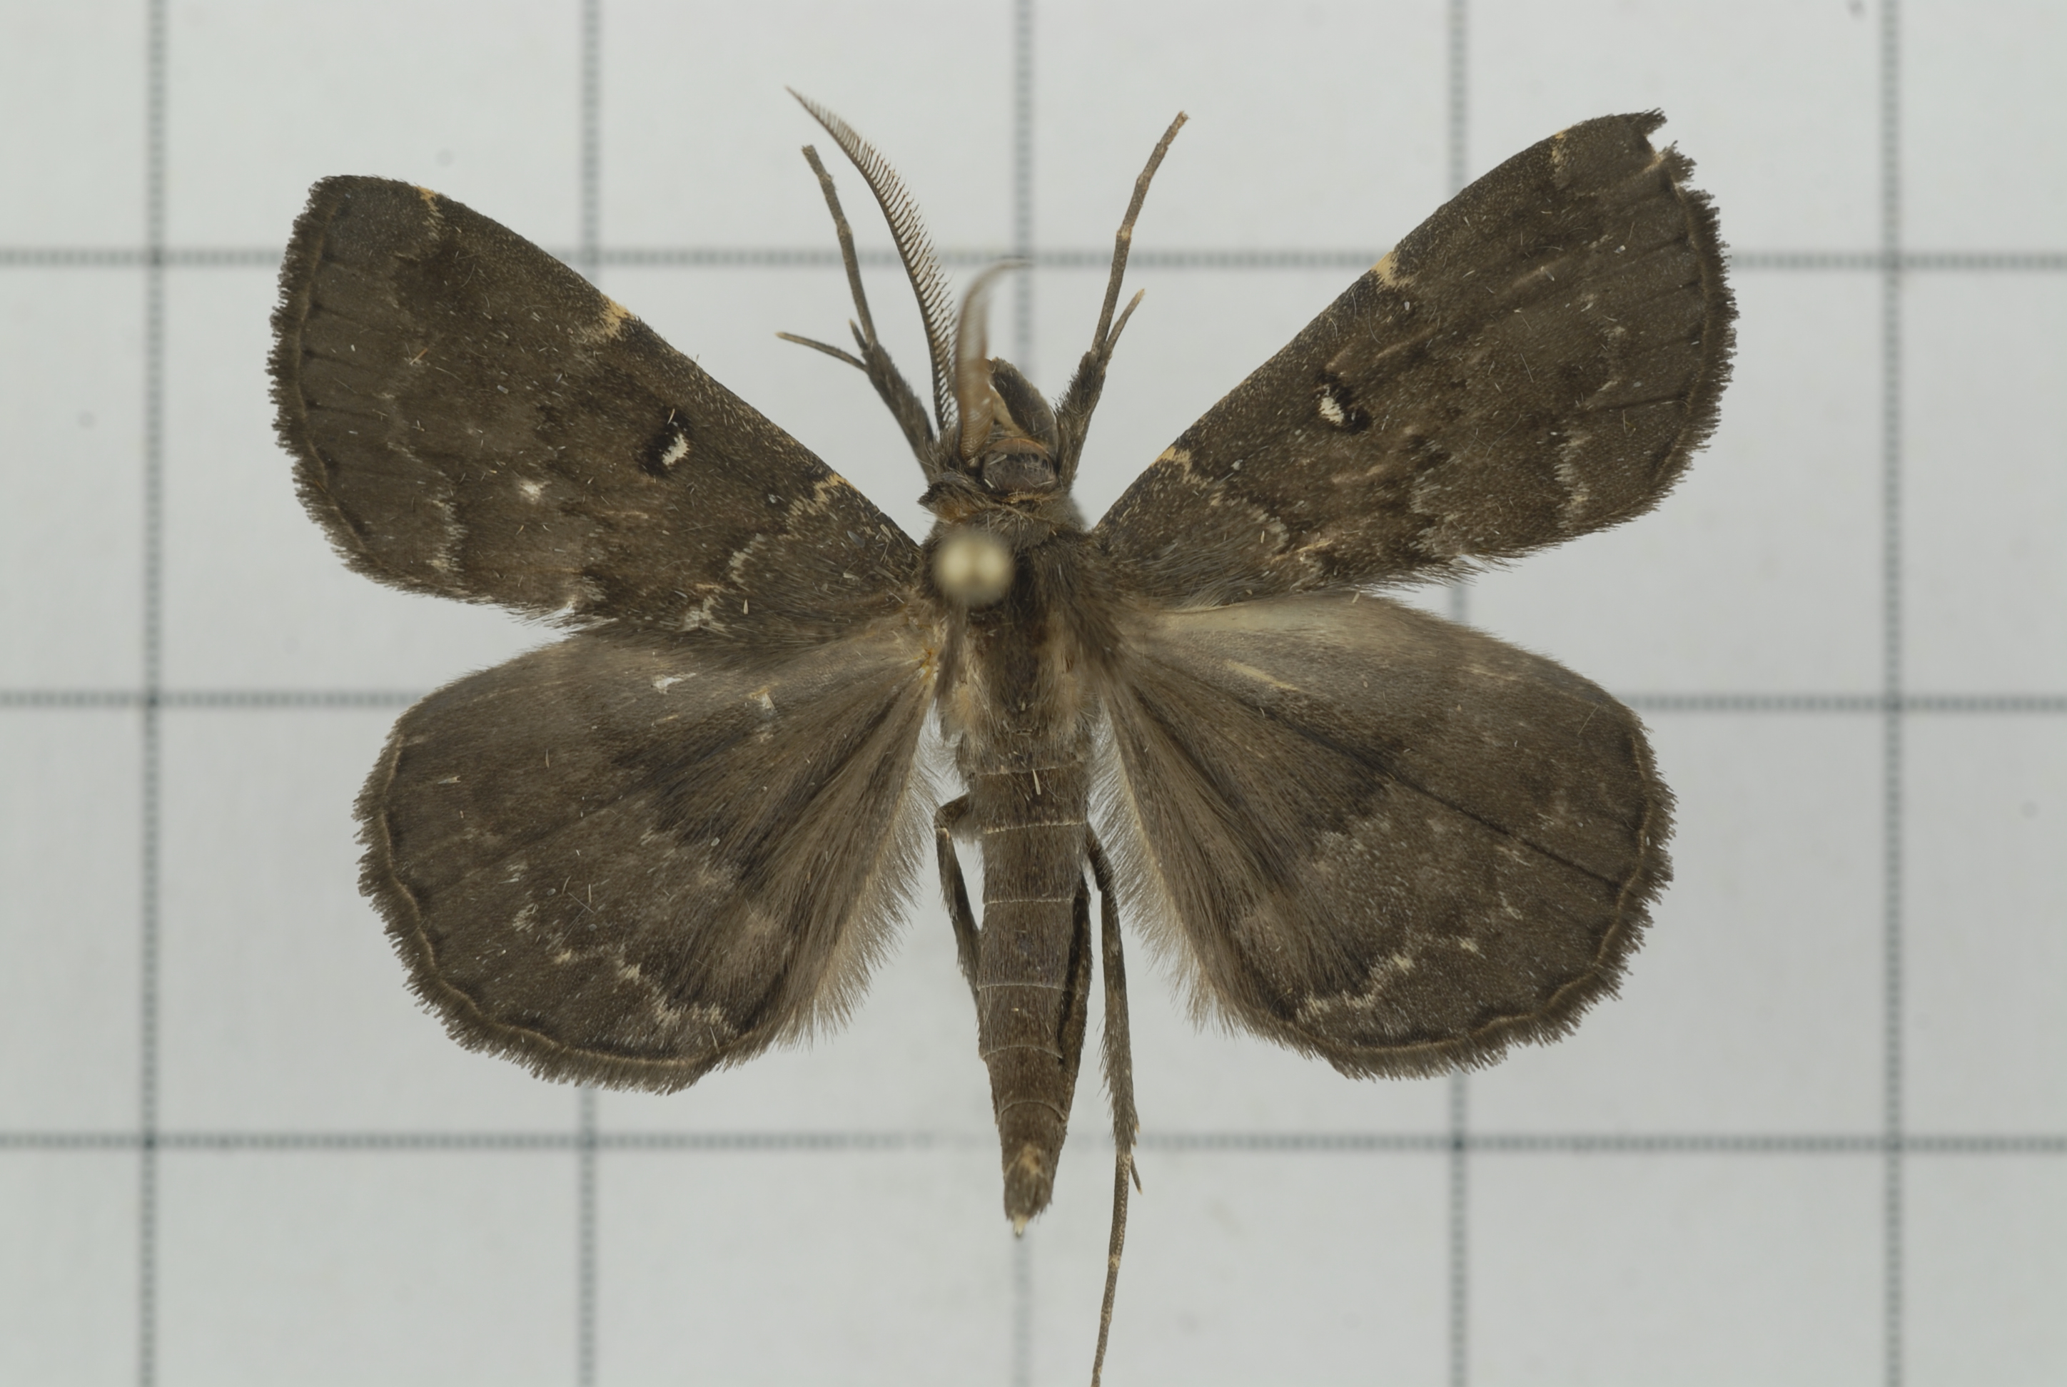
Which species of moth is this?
Bocana manifestalis
